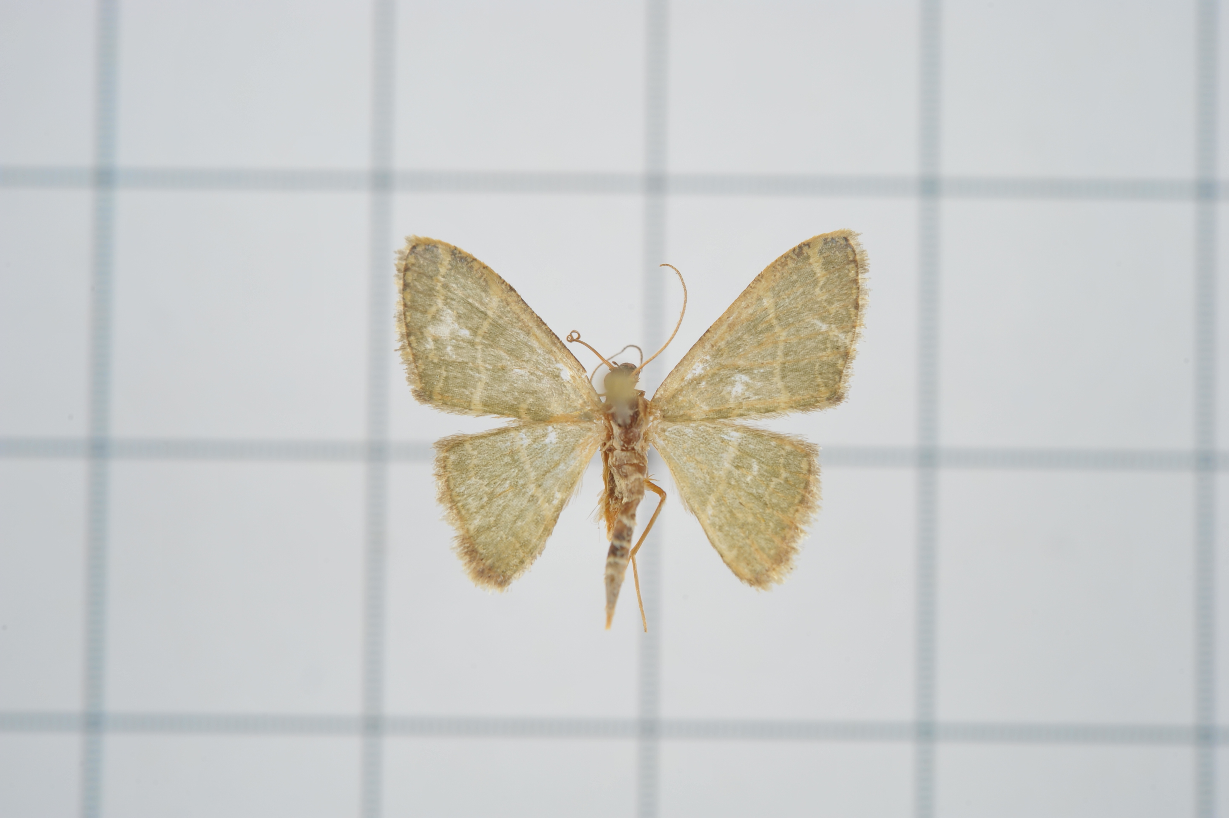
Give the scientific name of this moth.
Lophophleps purpurea
